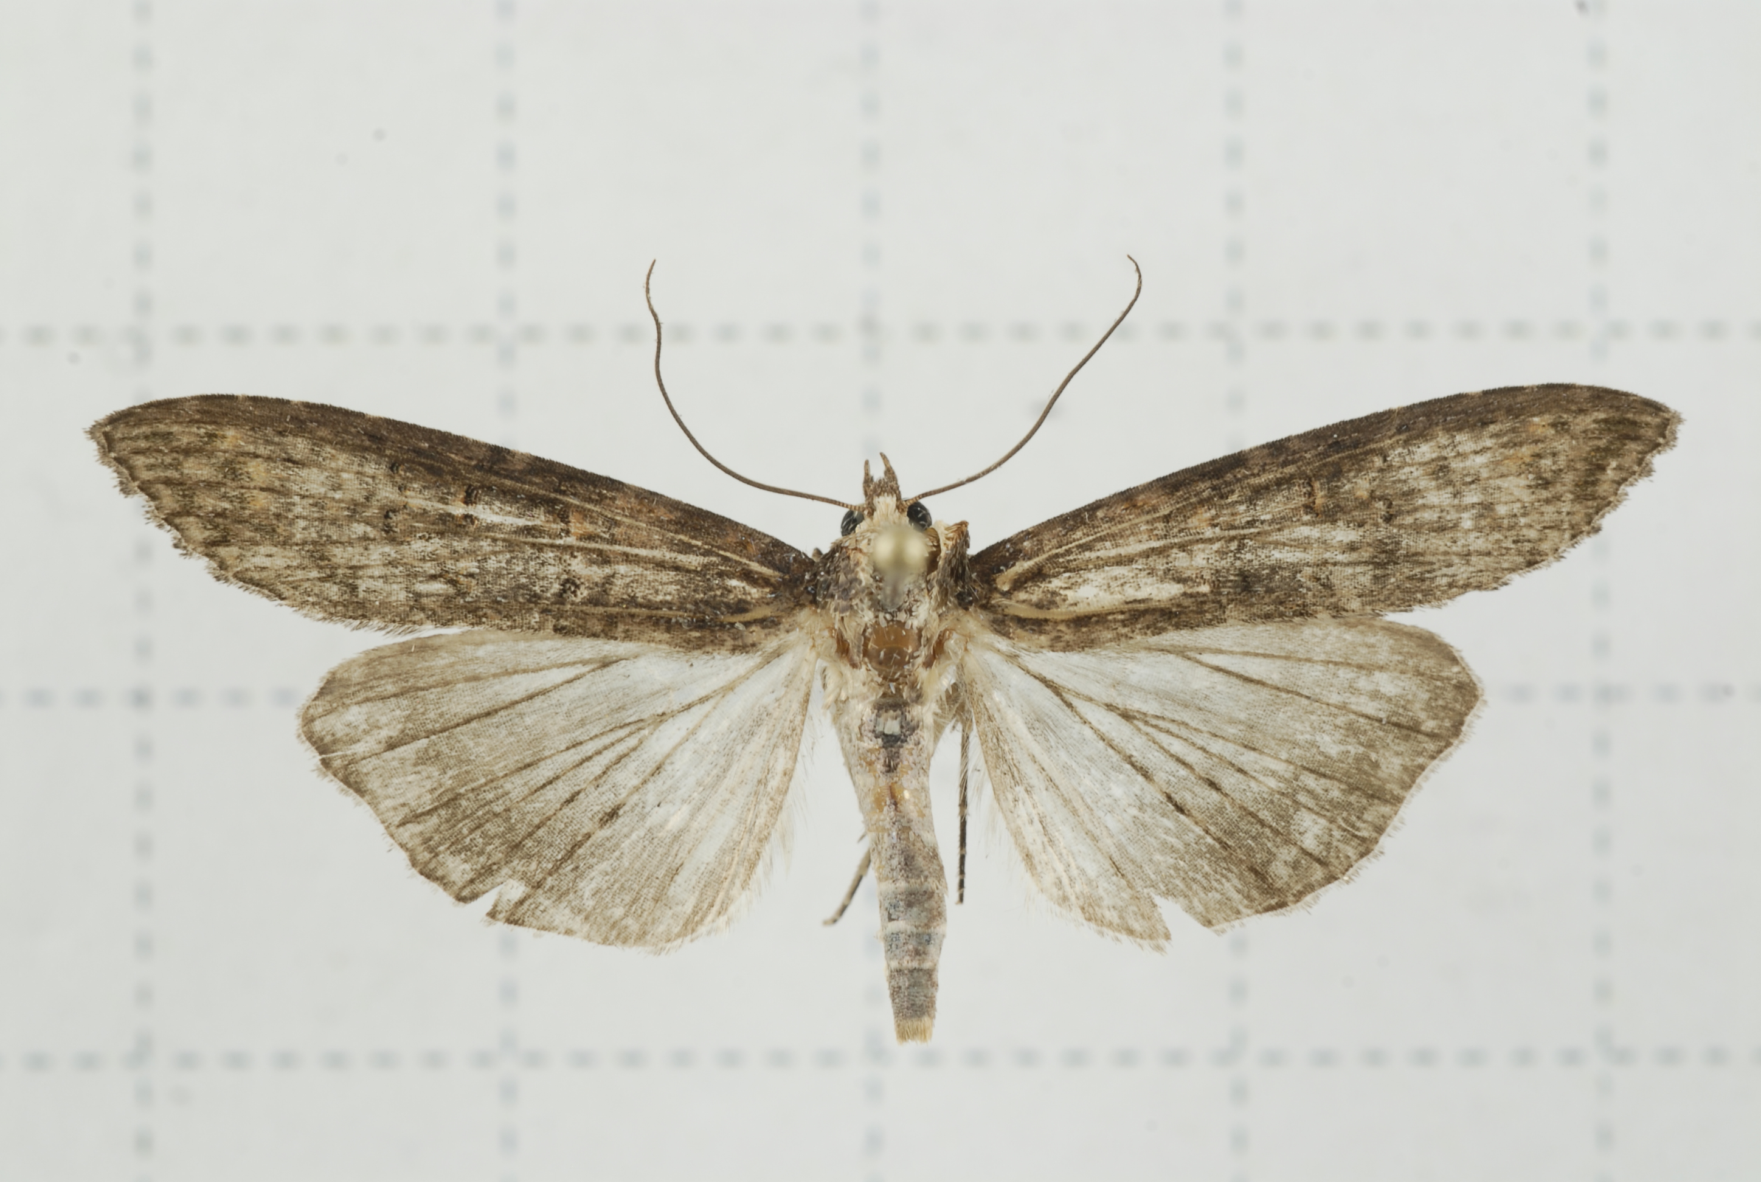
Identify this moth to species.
Lophoptera longipennis
